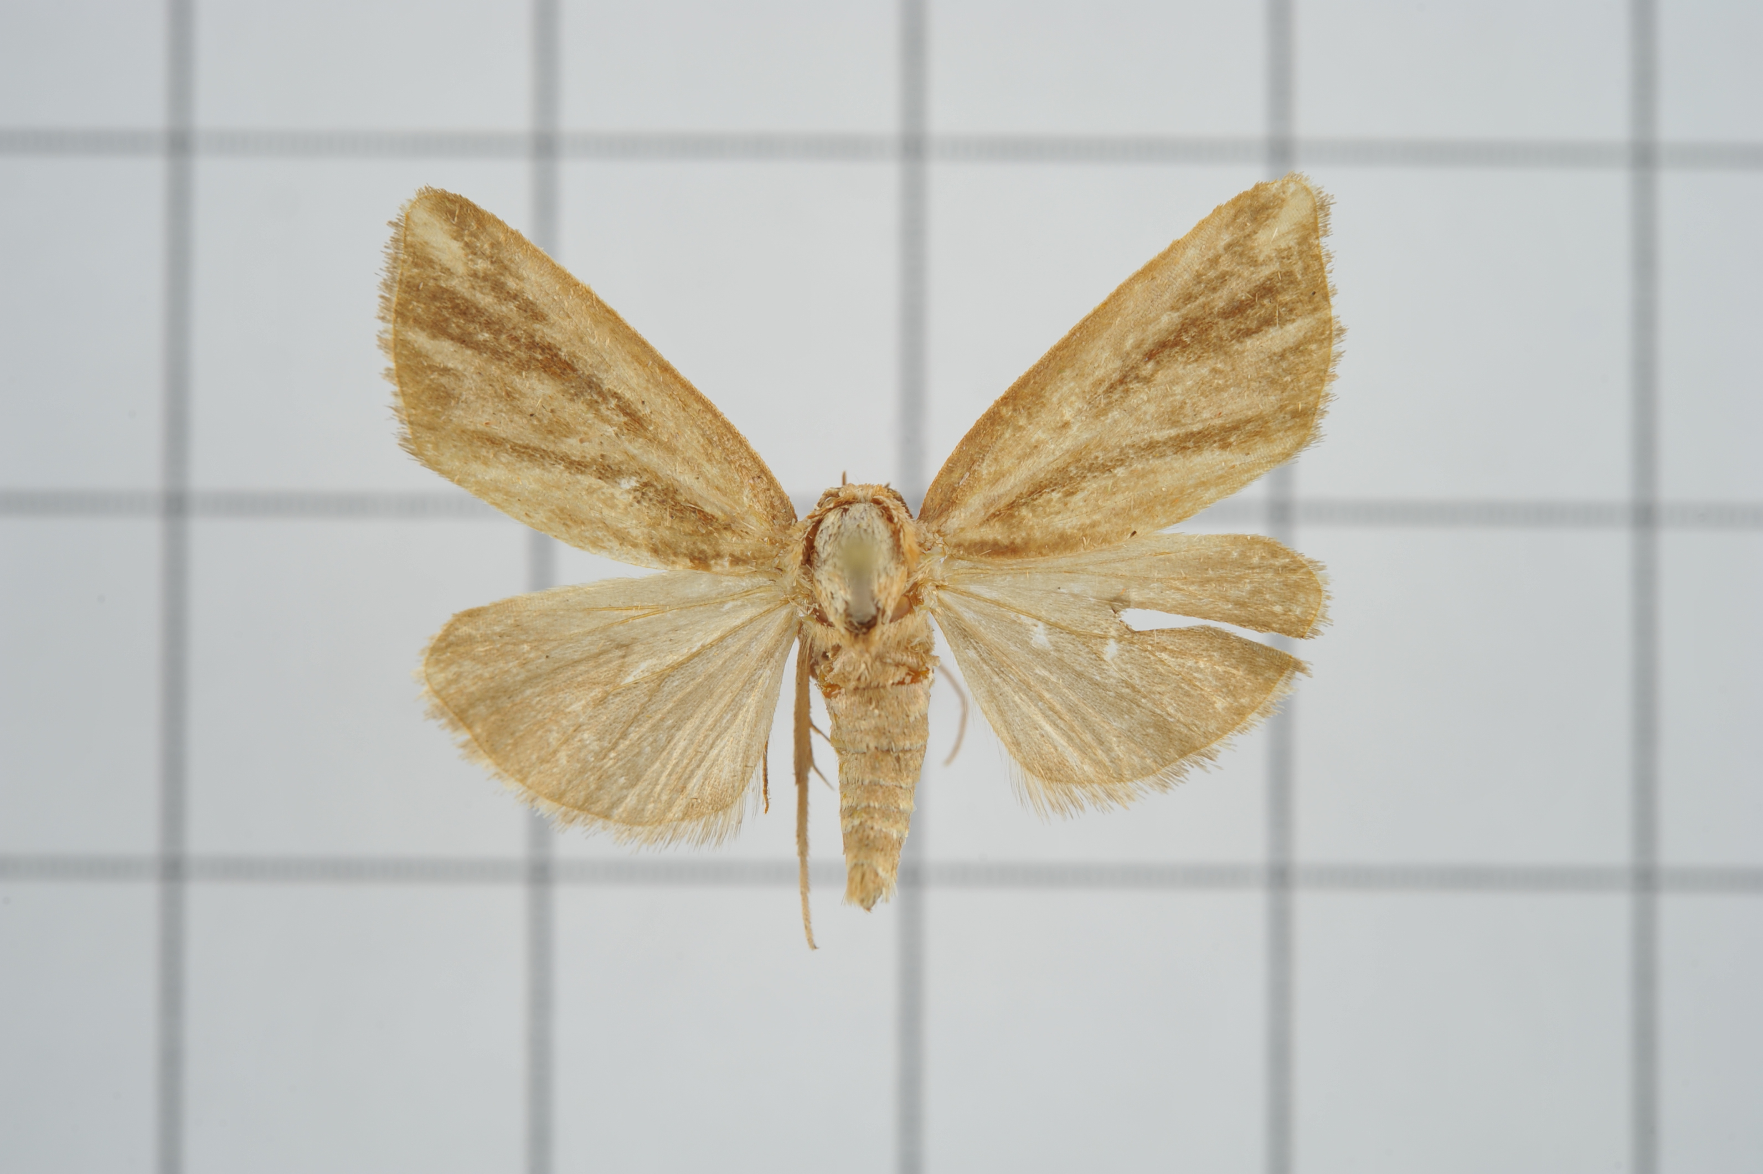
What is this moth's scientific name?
Narangodes confluens
